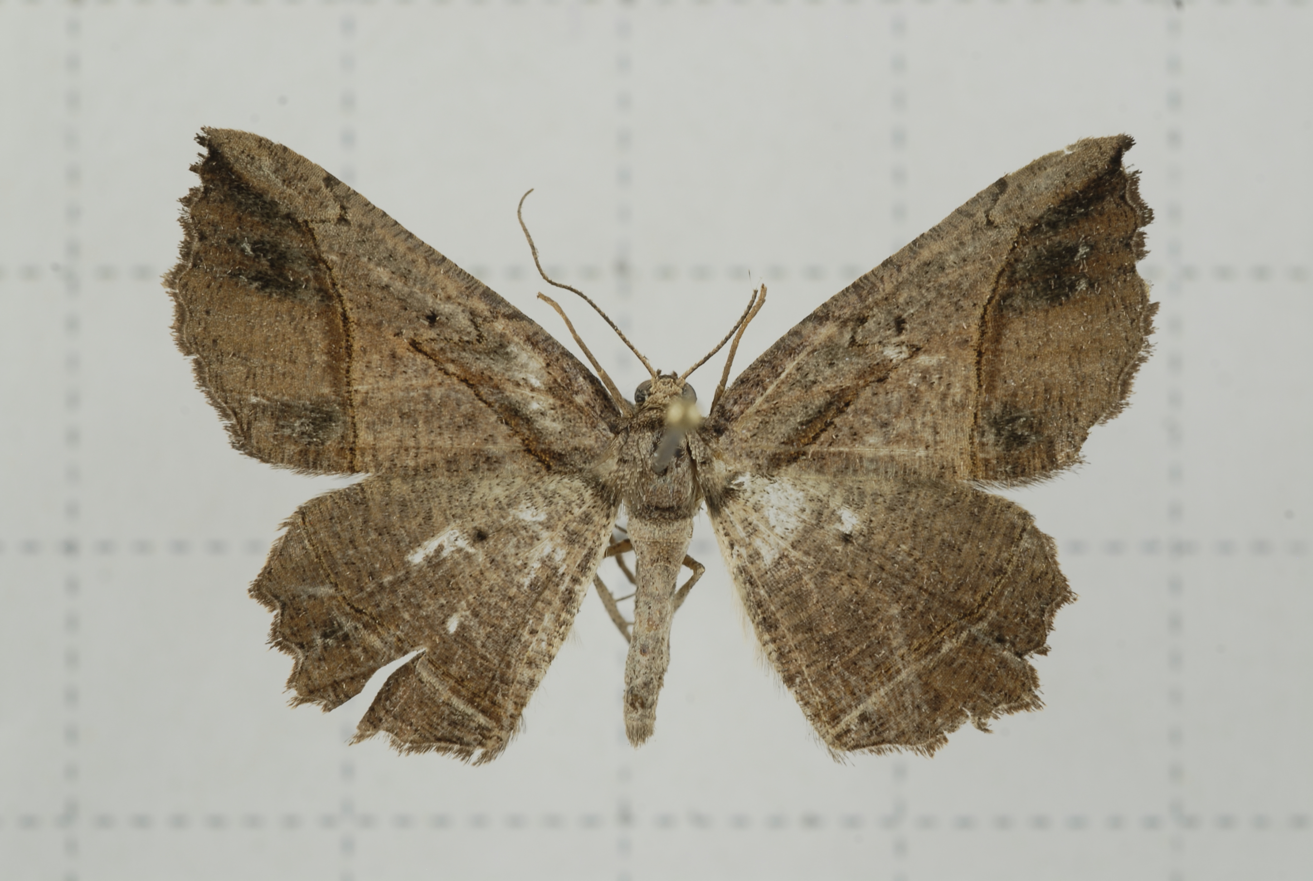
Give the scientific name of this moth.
Menophra taiwana
